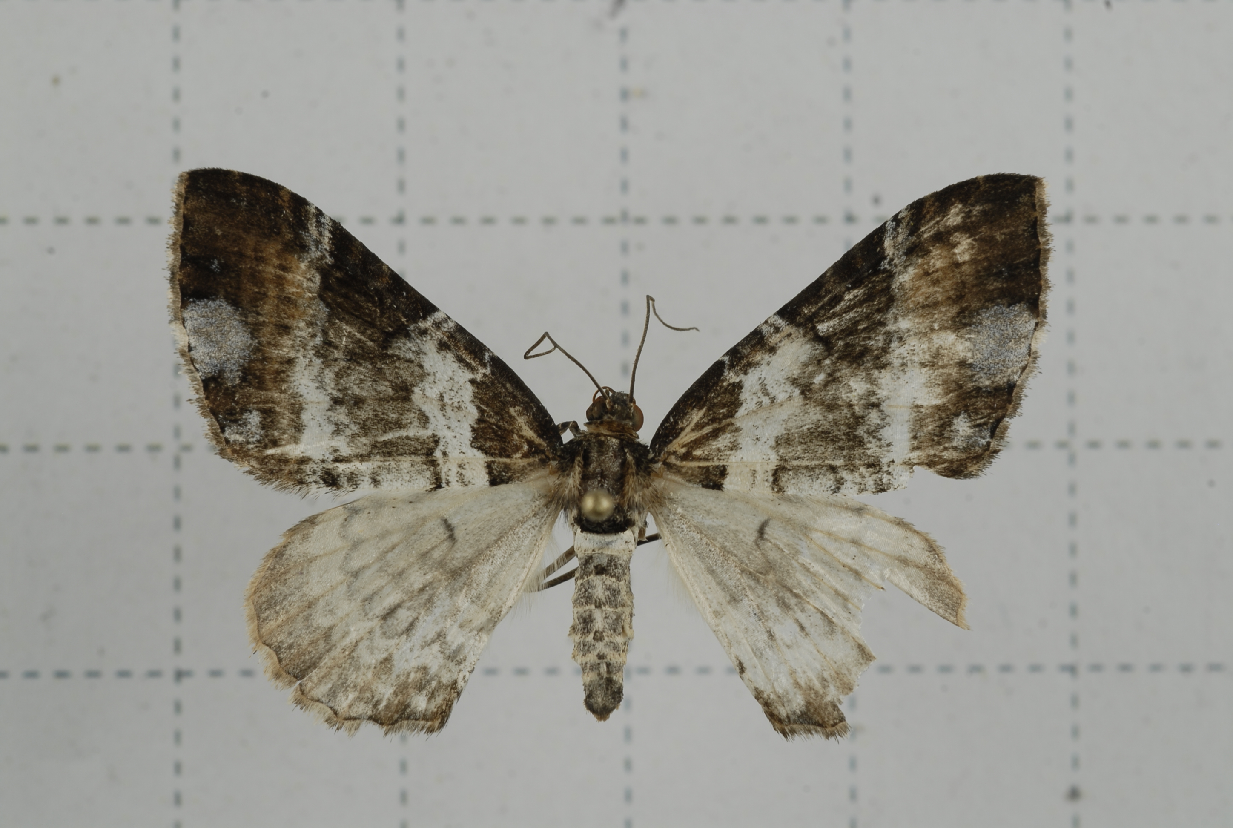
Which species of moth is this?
Melanthia catenaria mesozona
